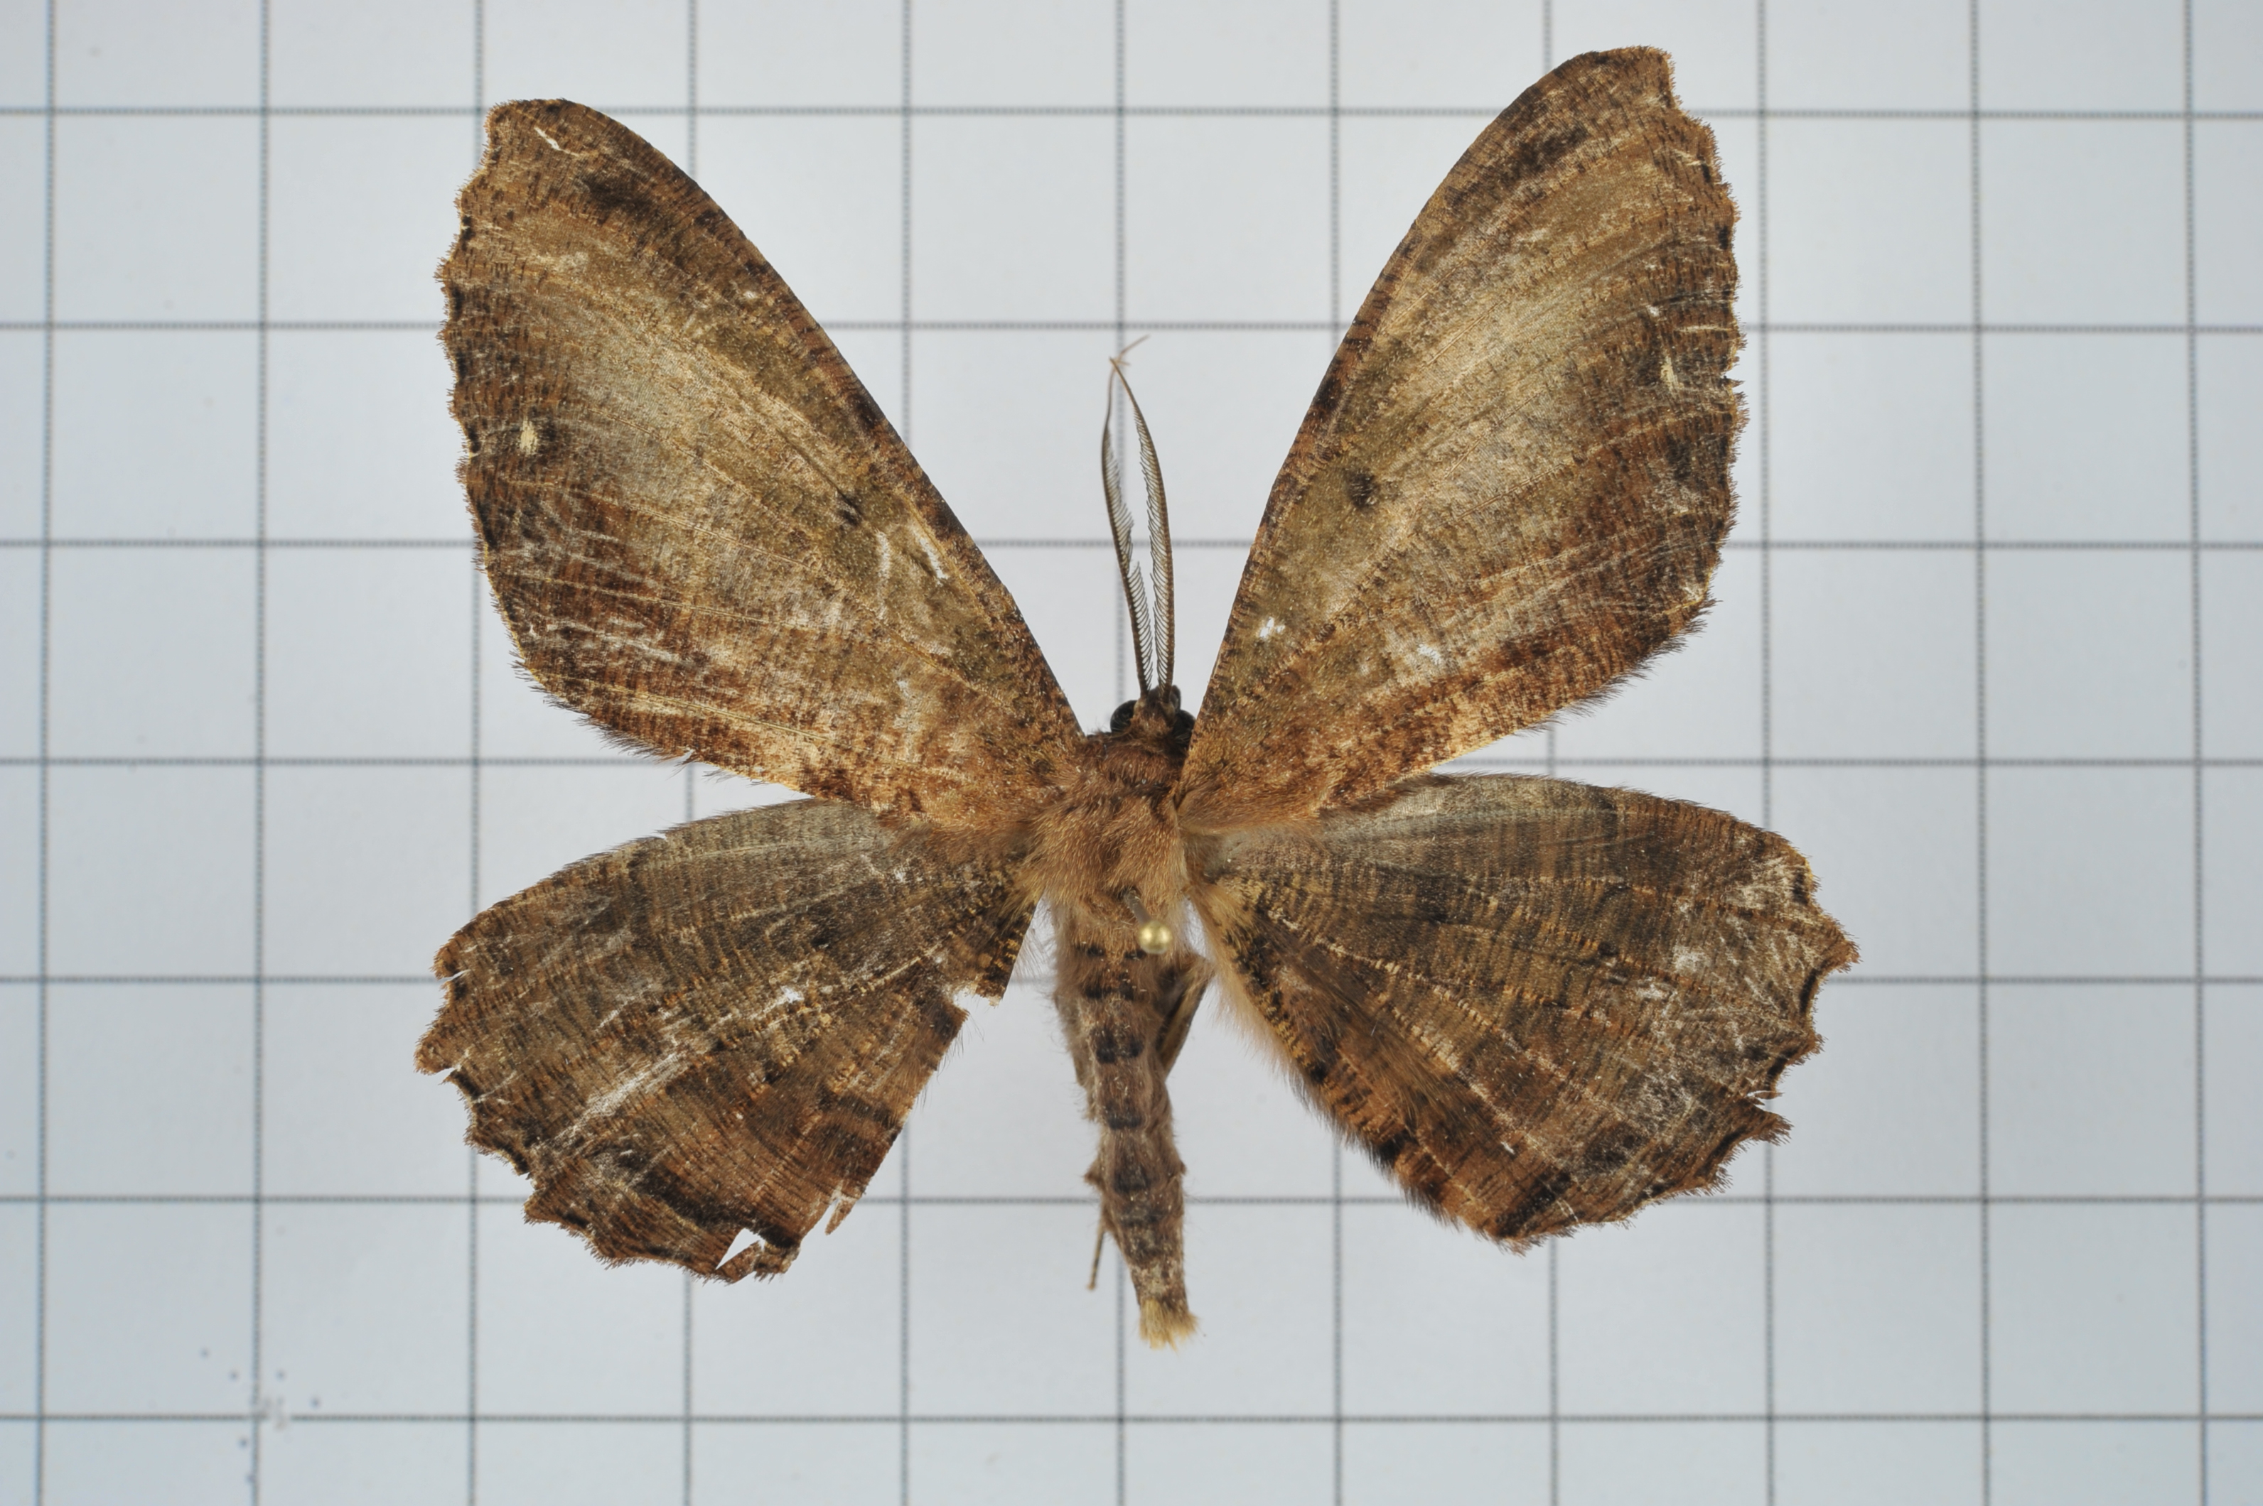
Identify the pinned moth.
Chorodna creataria
